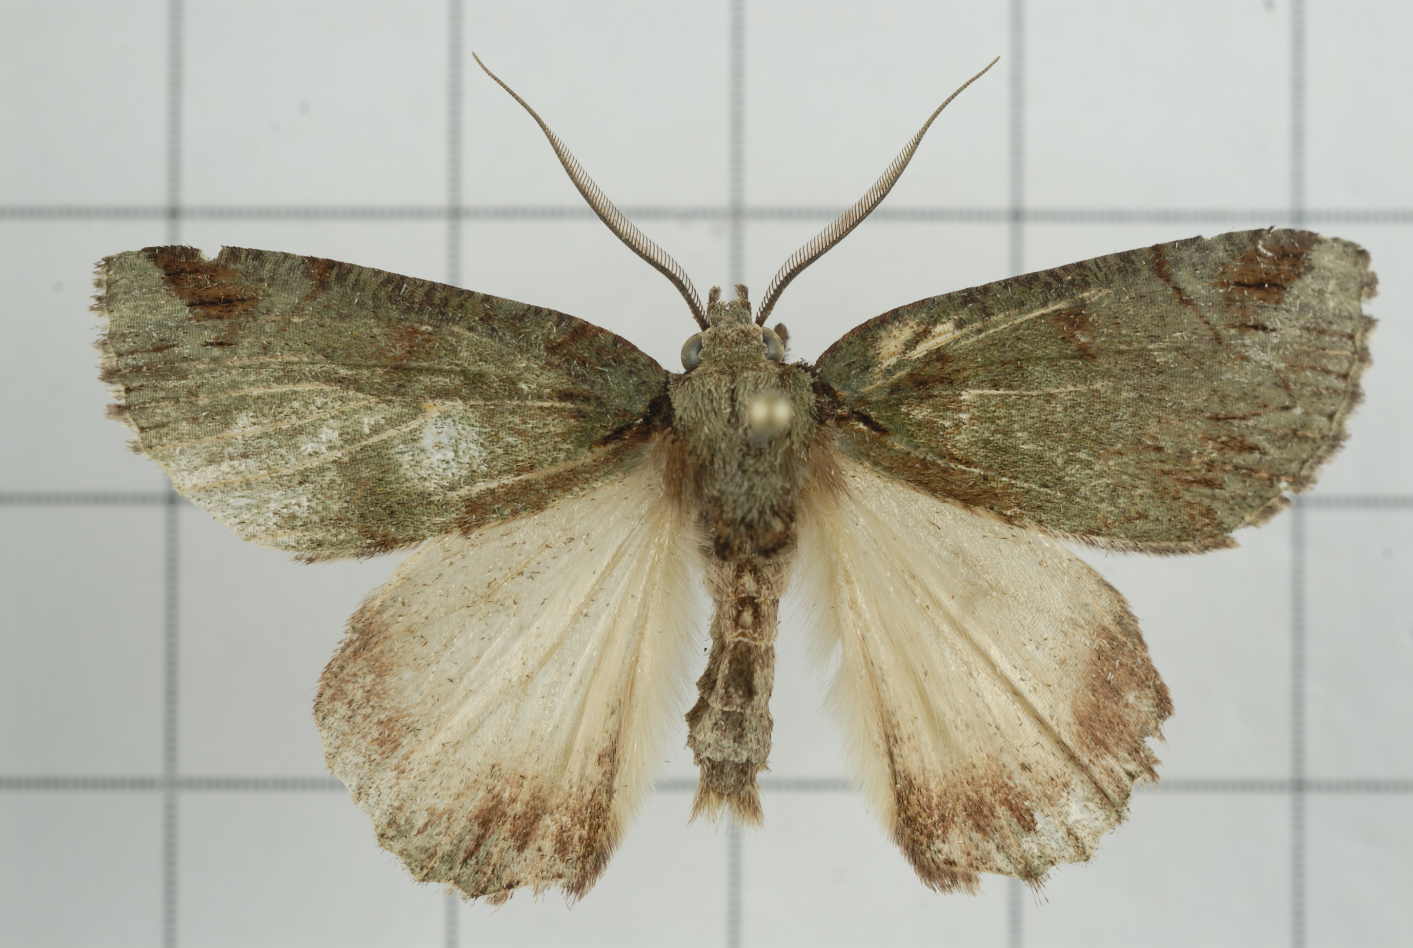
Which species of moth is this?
Dindica purpurata
